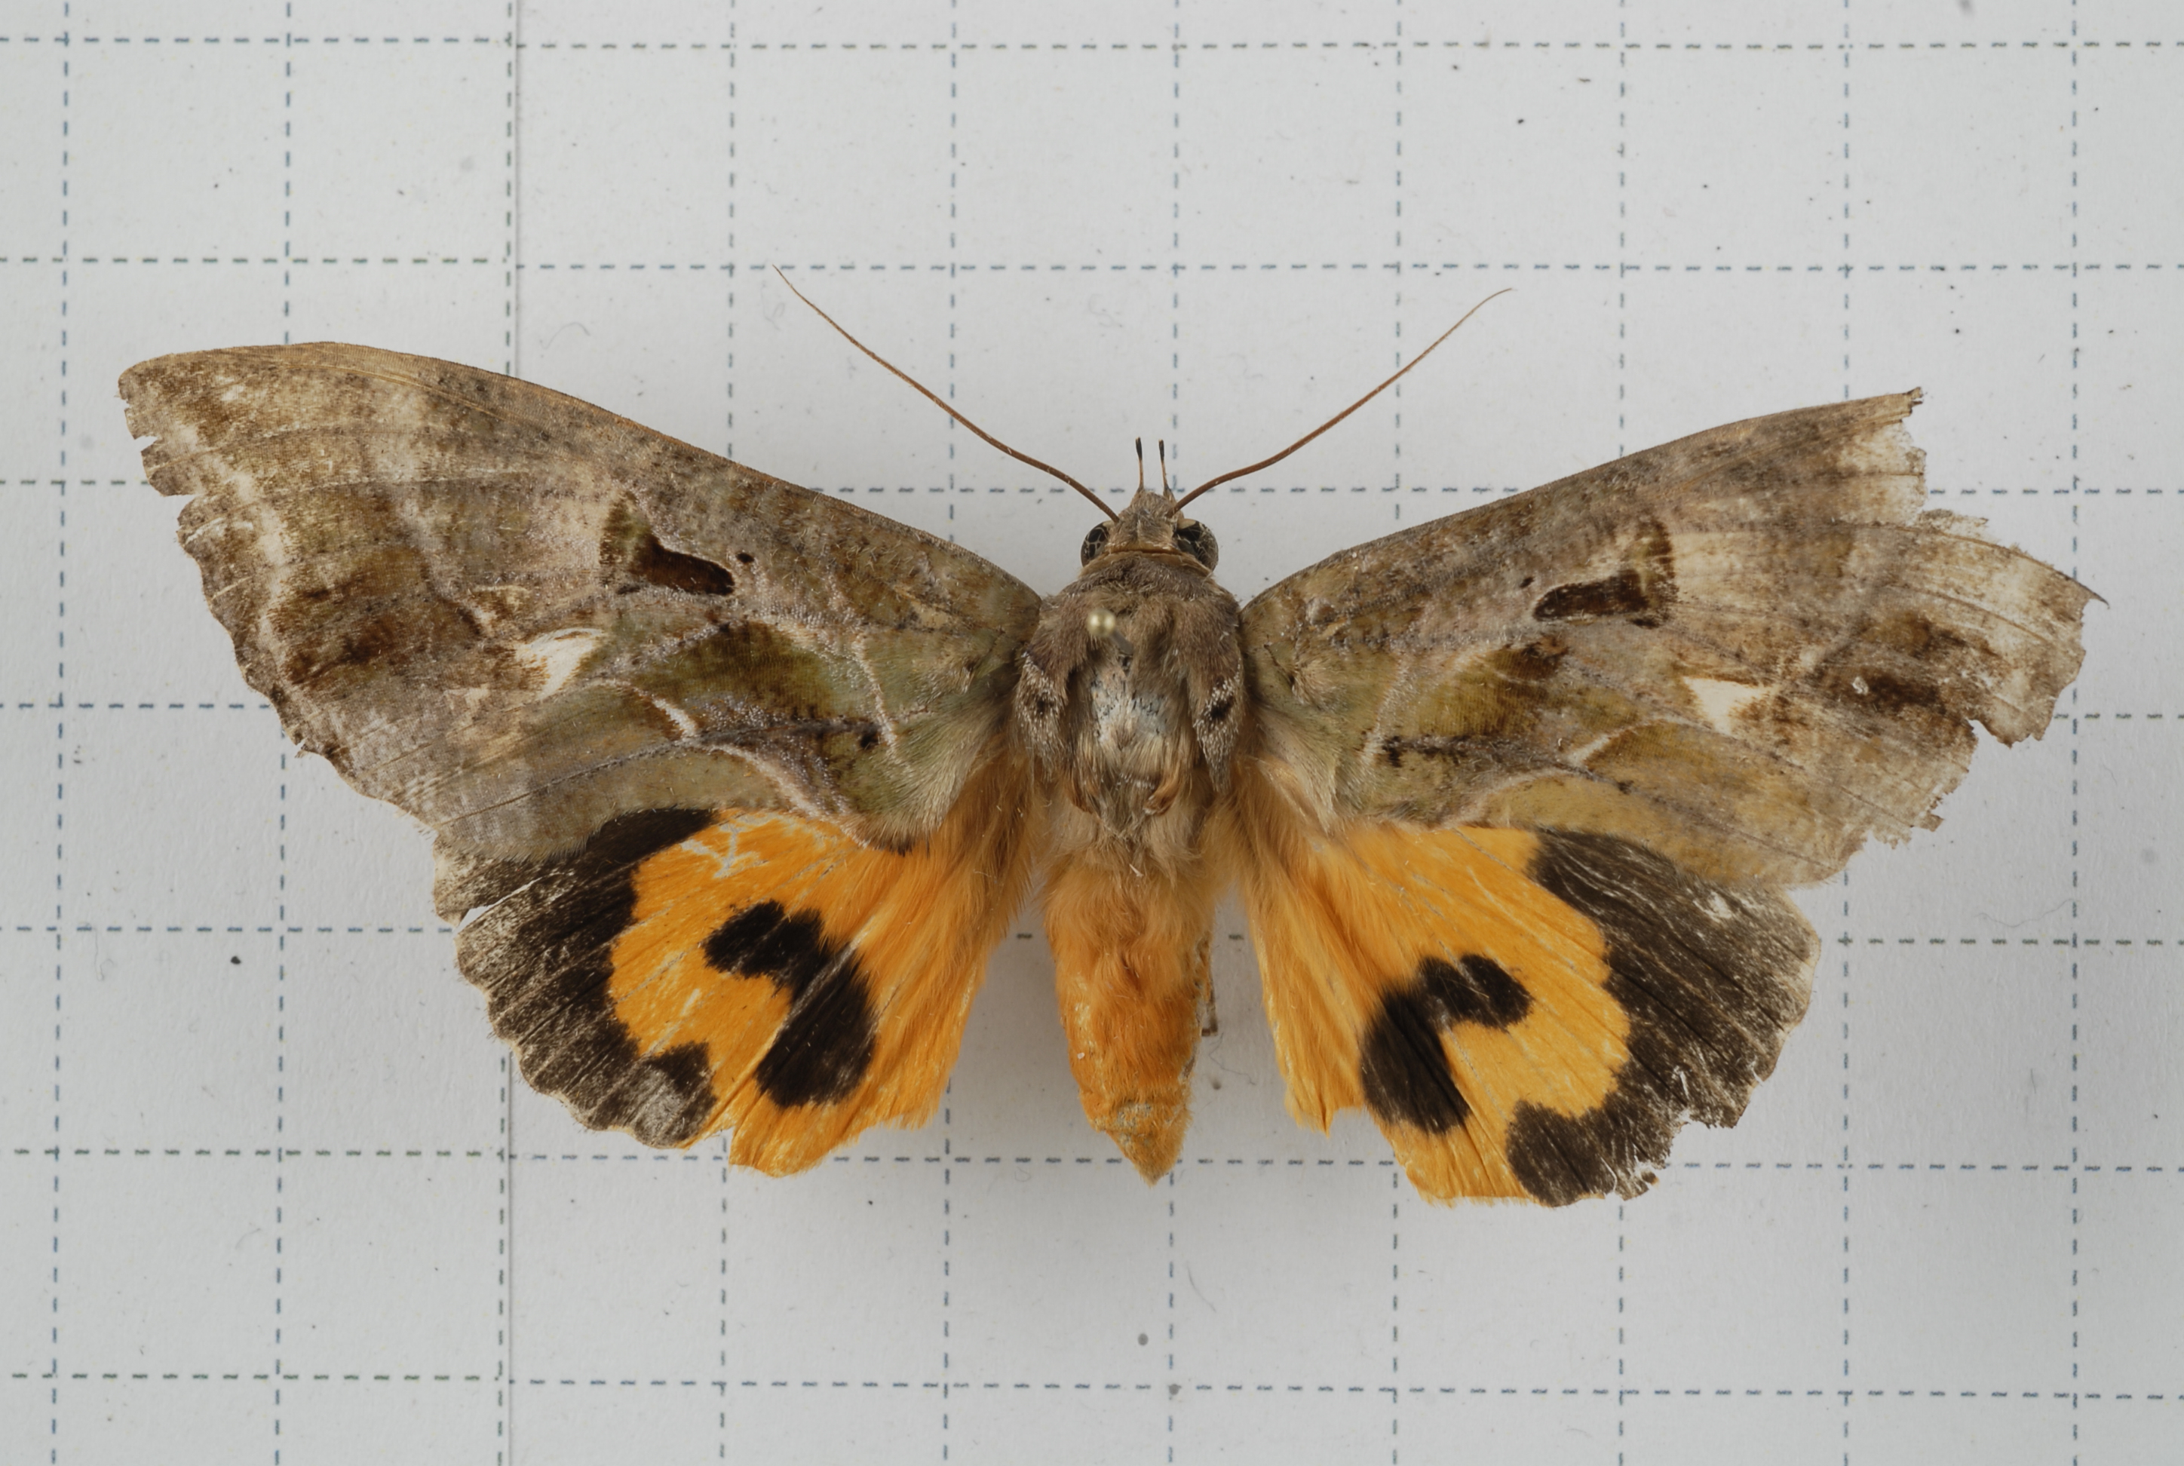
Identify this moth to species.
Eudocima phalonia
